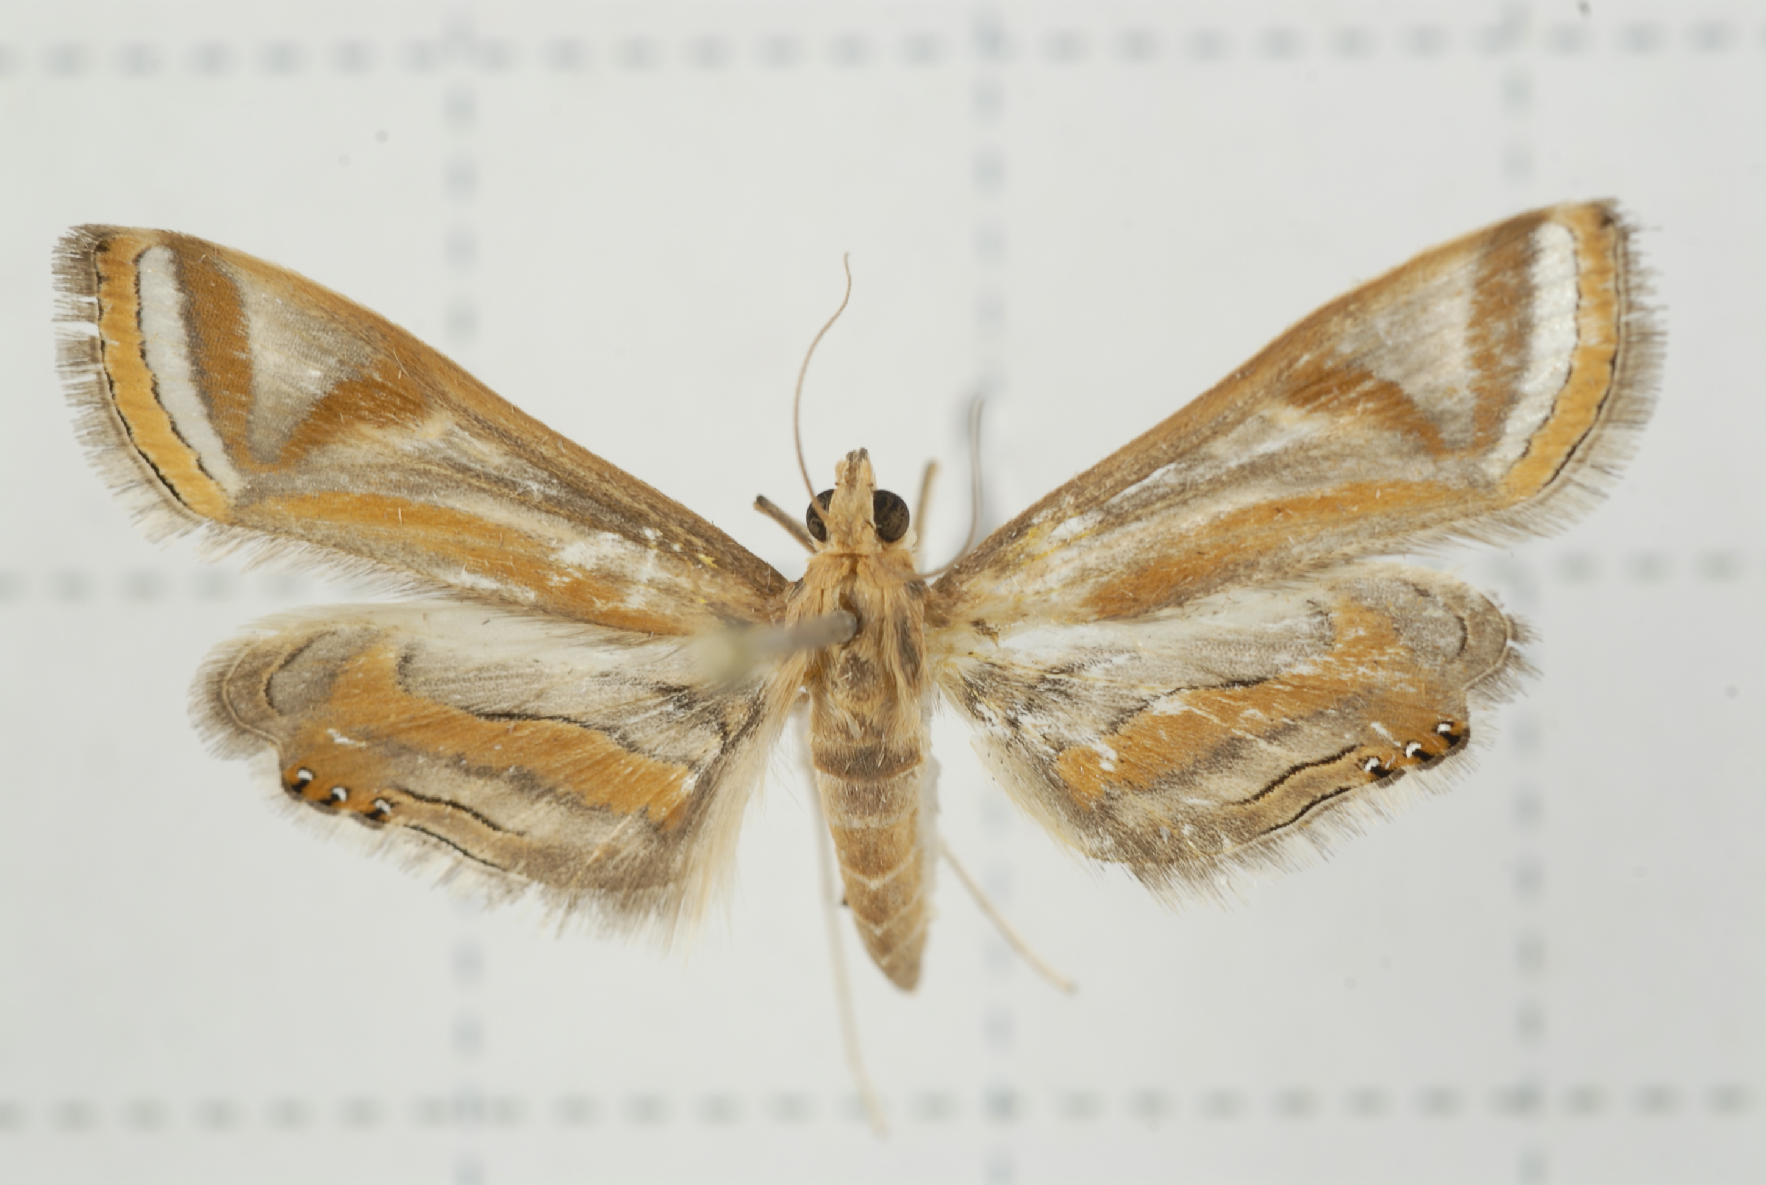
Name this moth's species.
Eoophyla gibbosalis
